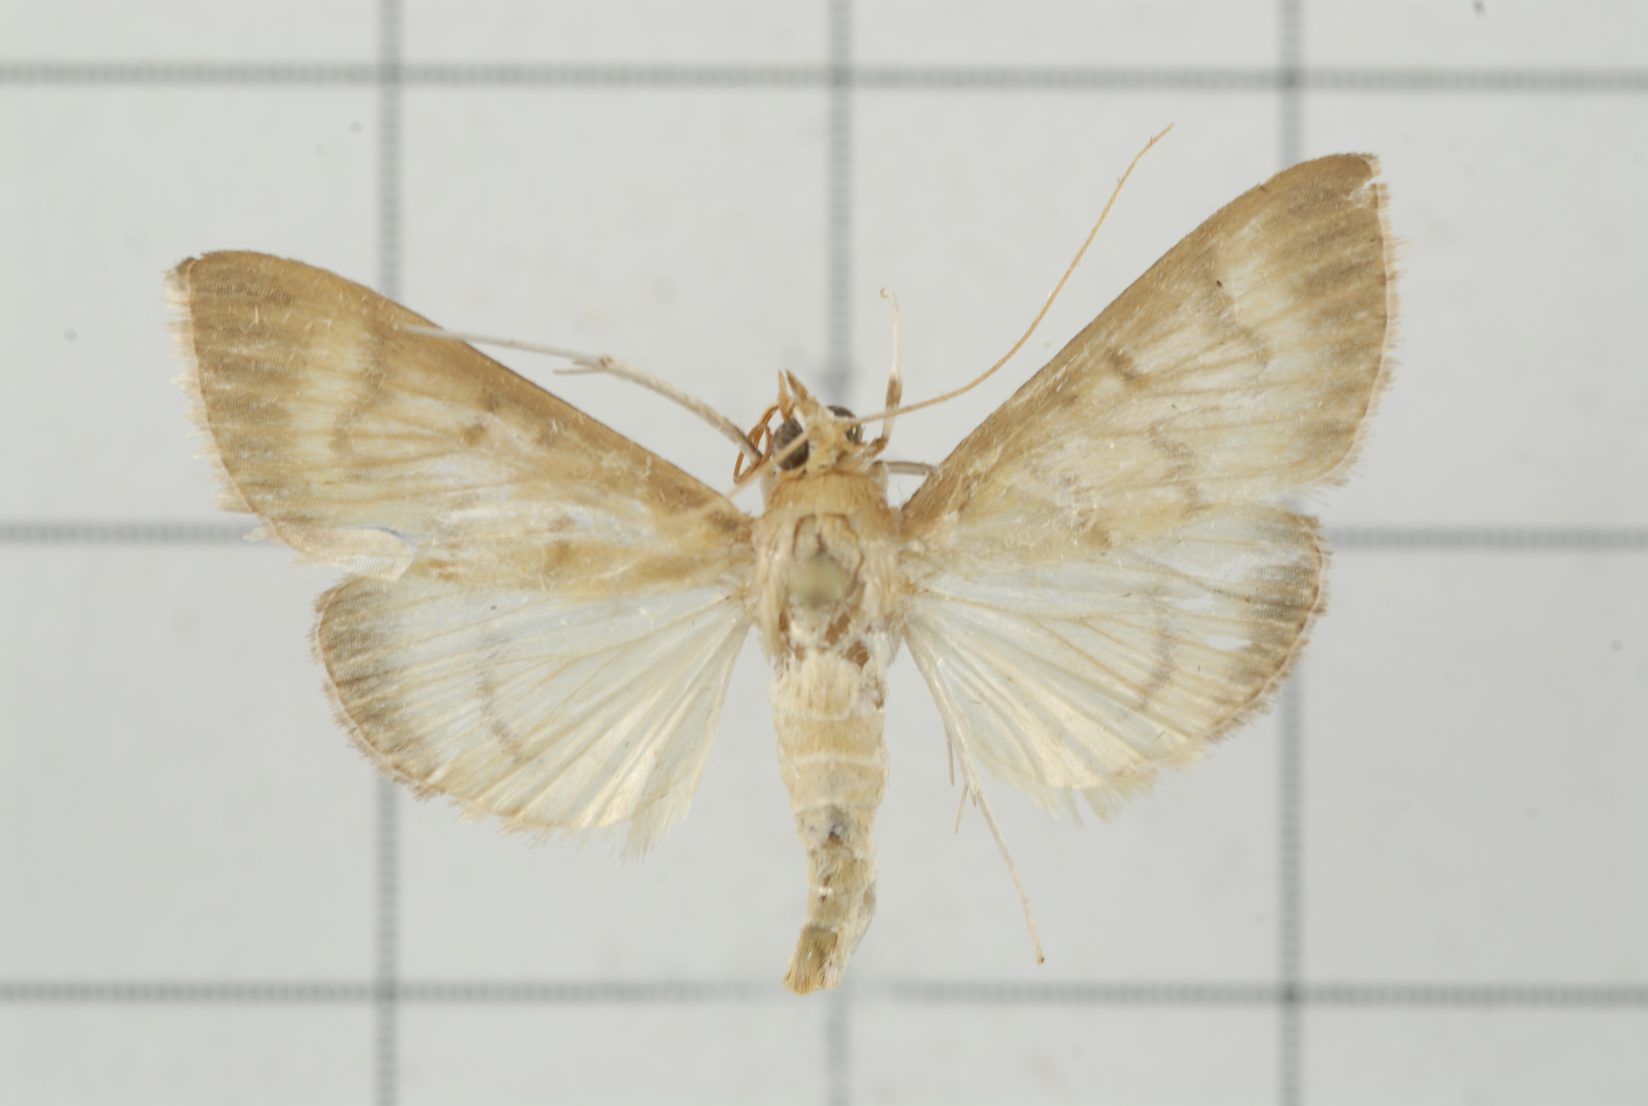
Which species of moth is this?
Crypsiptya coclesalis
